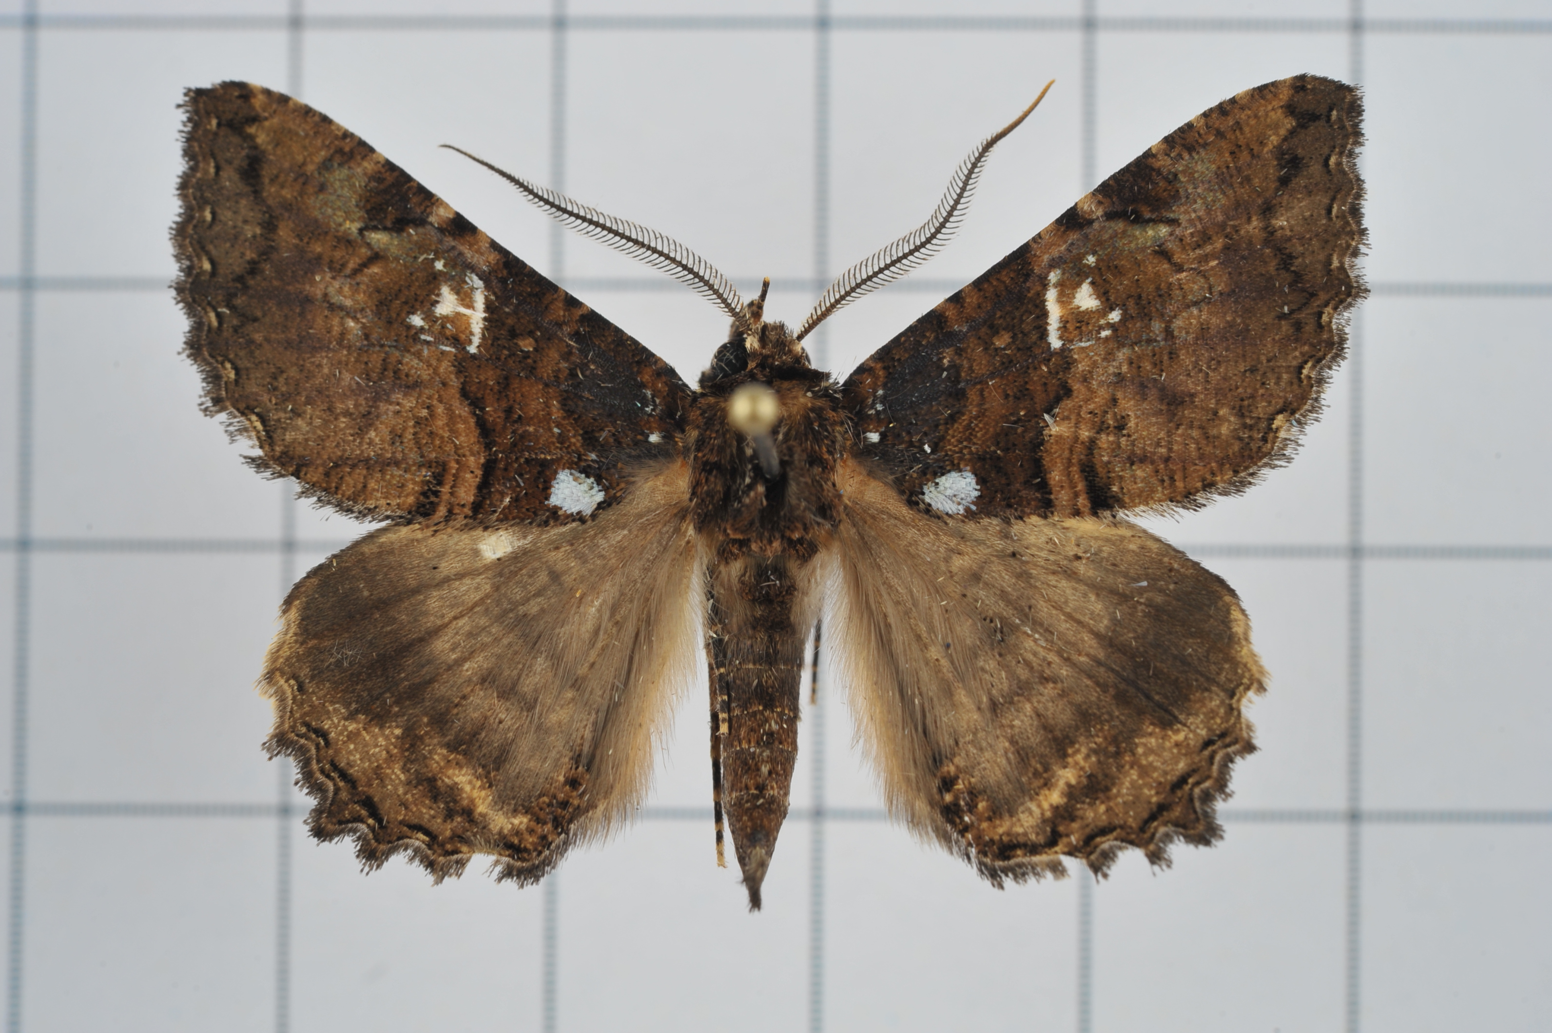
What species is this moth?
Daddala lucilla
